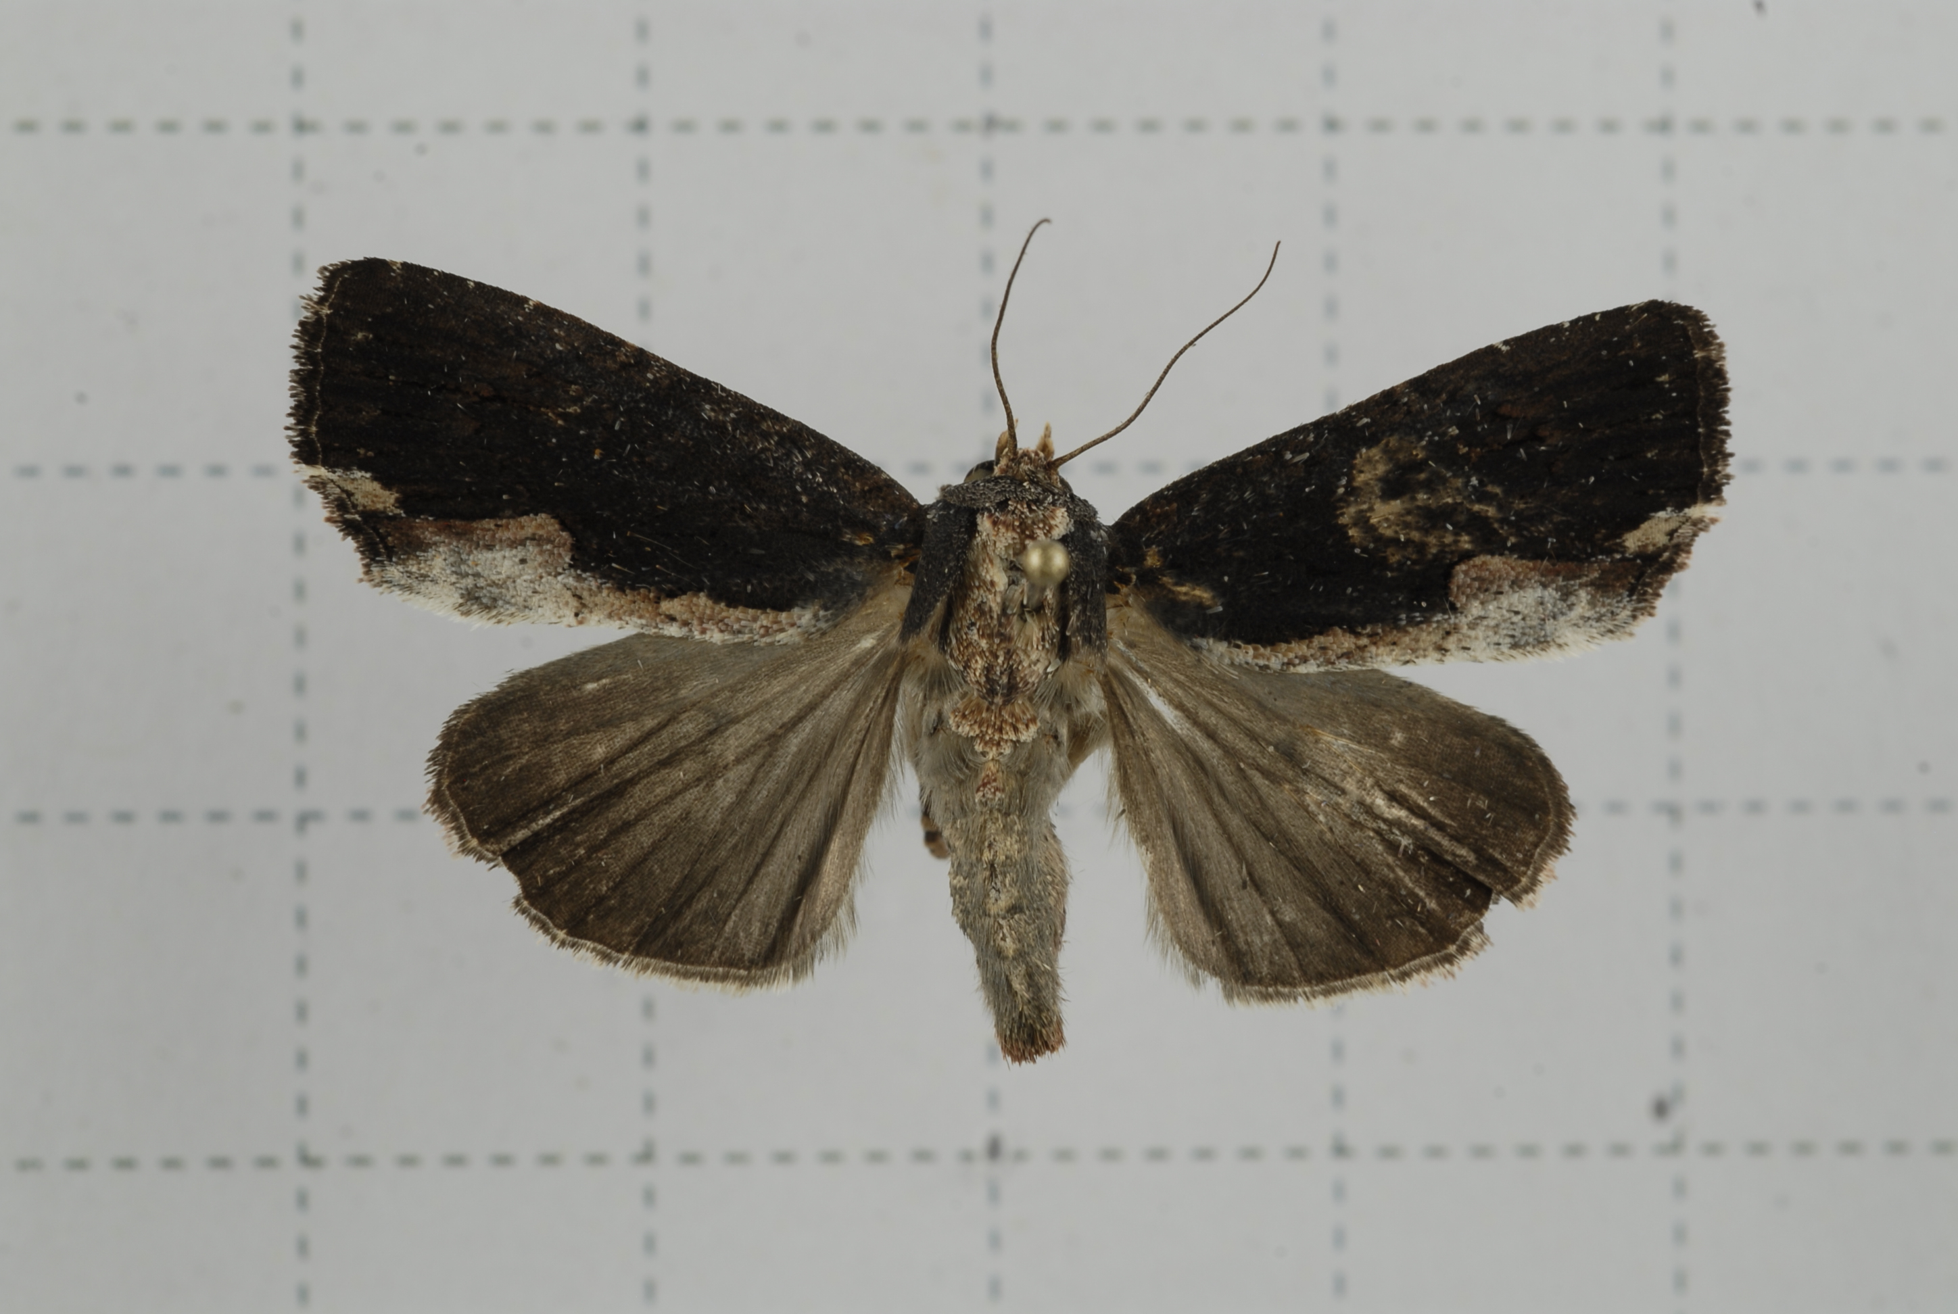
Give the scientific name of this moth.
Dipterygina indica
